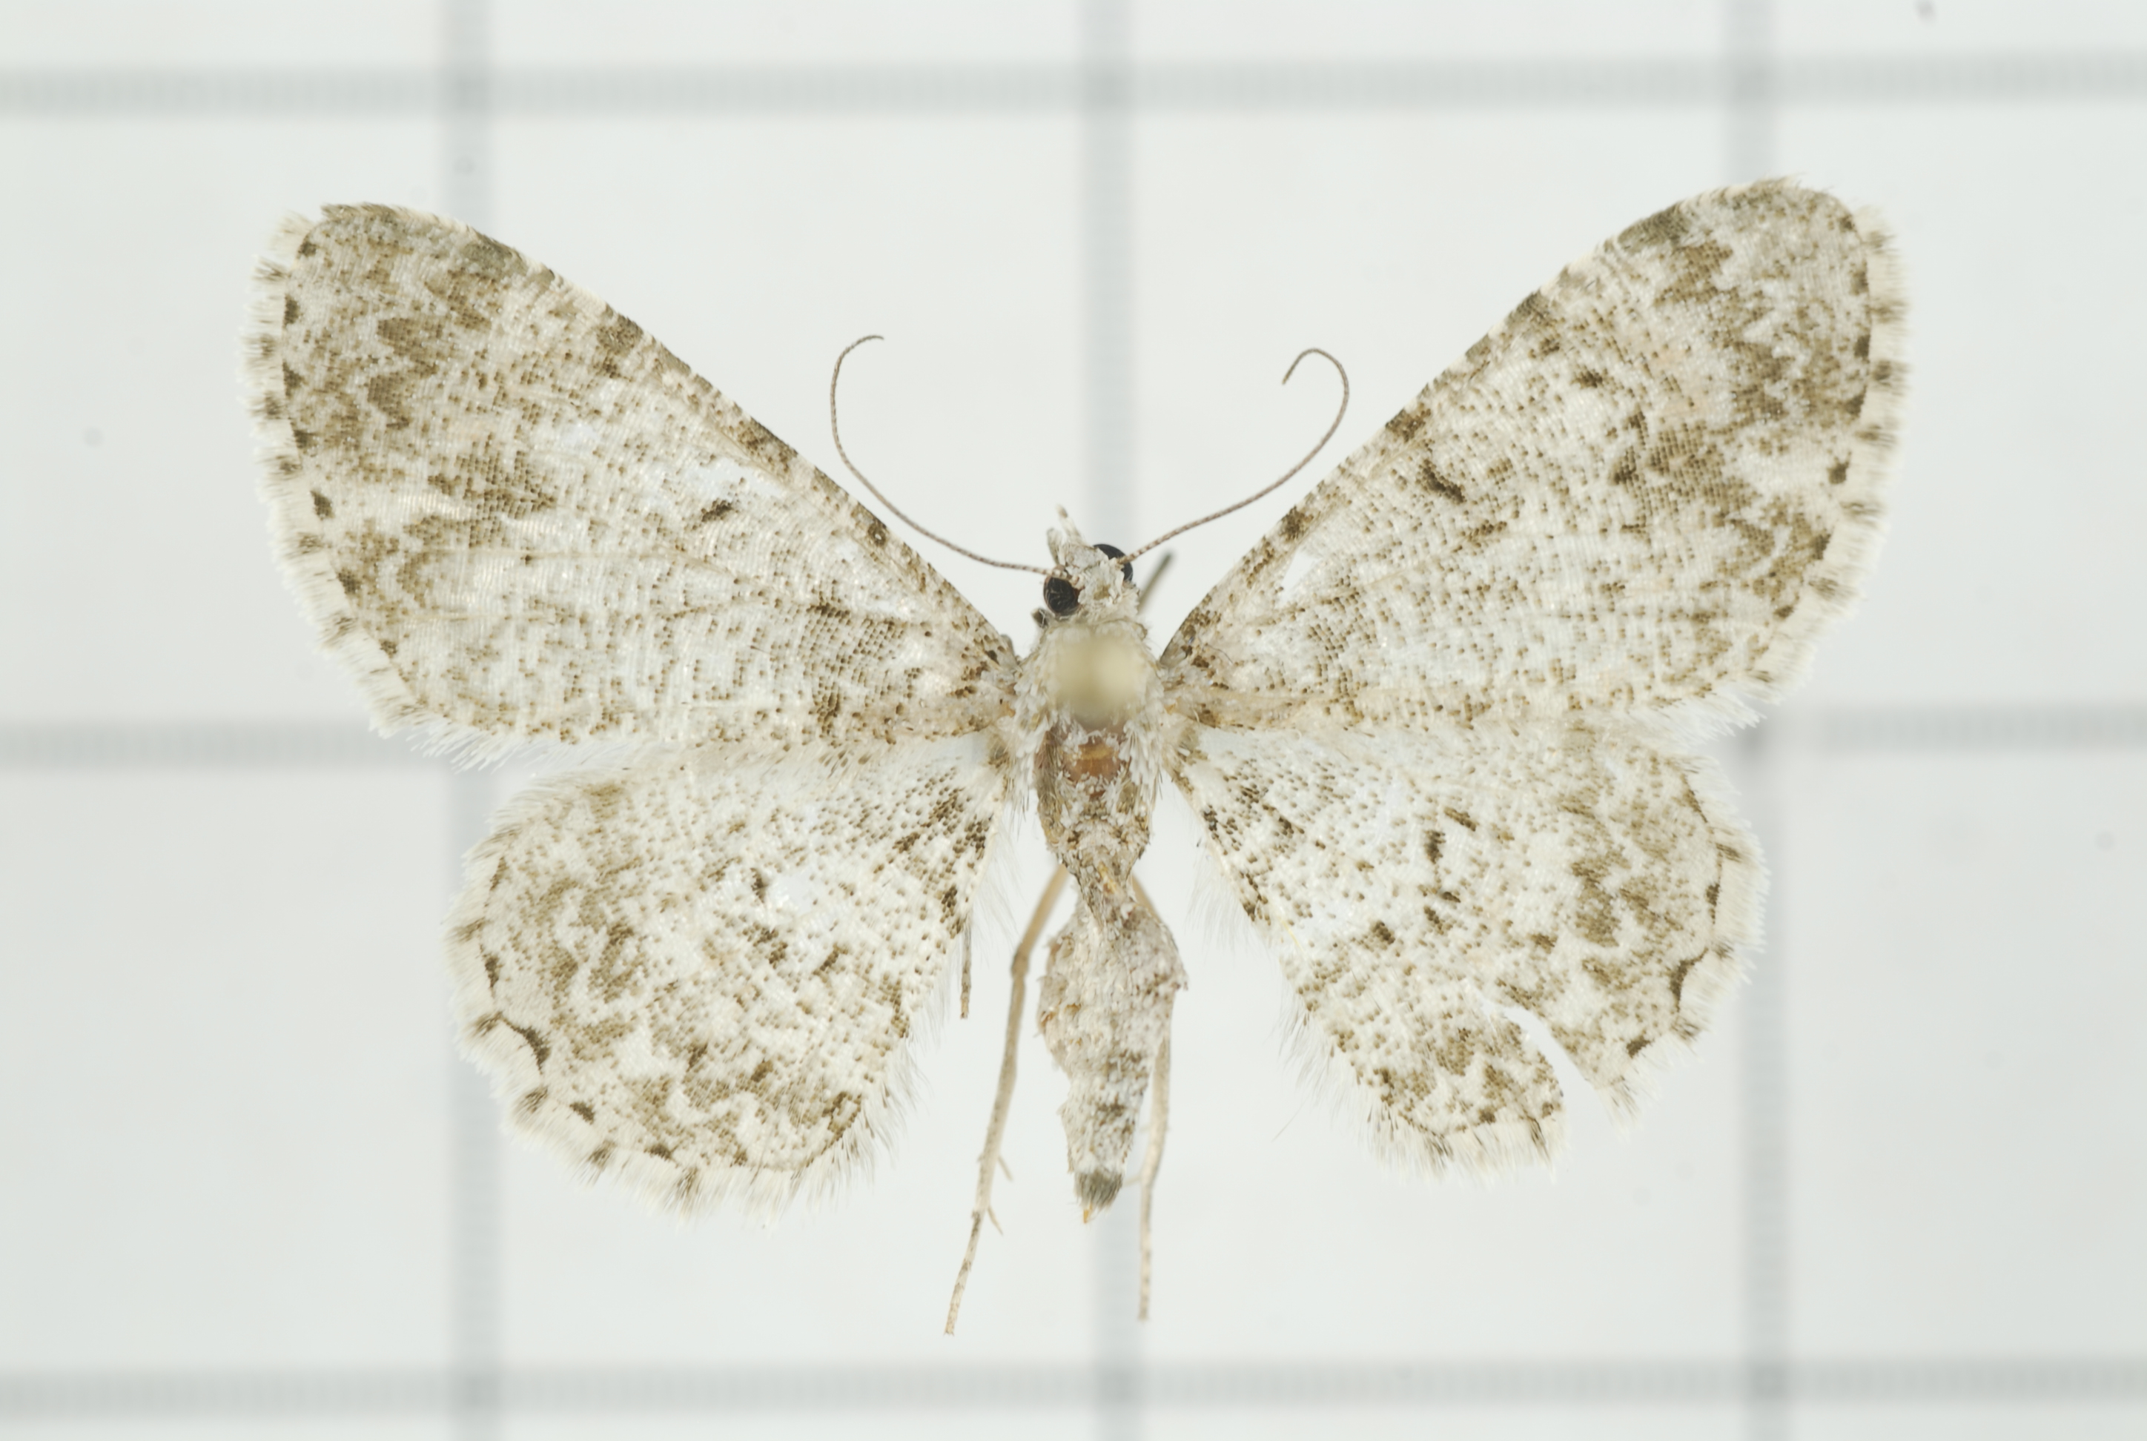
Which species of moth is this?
Myrioblephara simplaria simplaria
